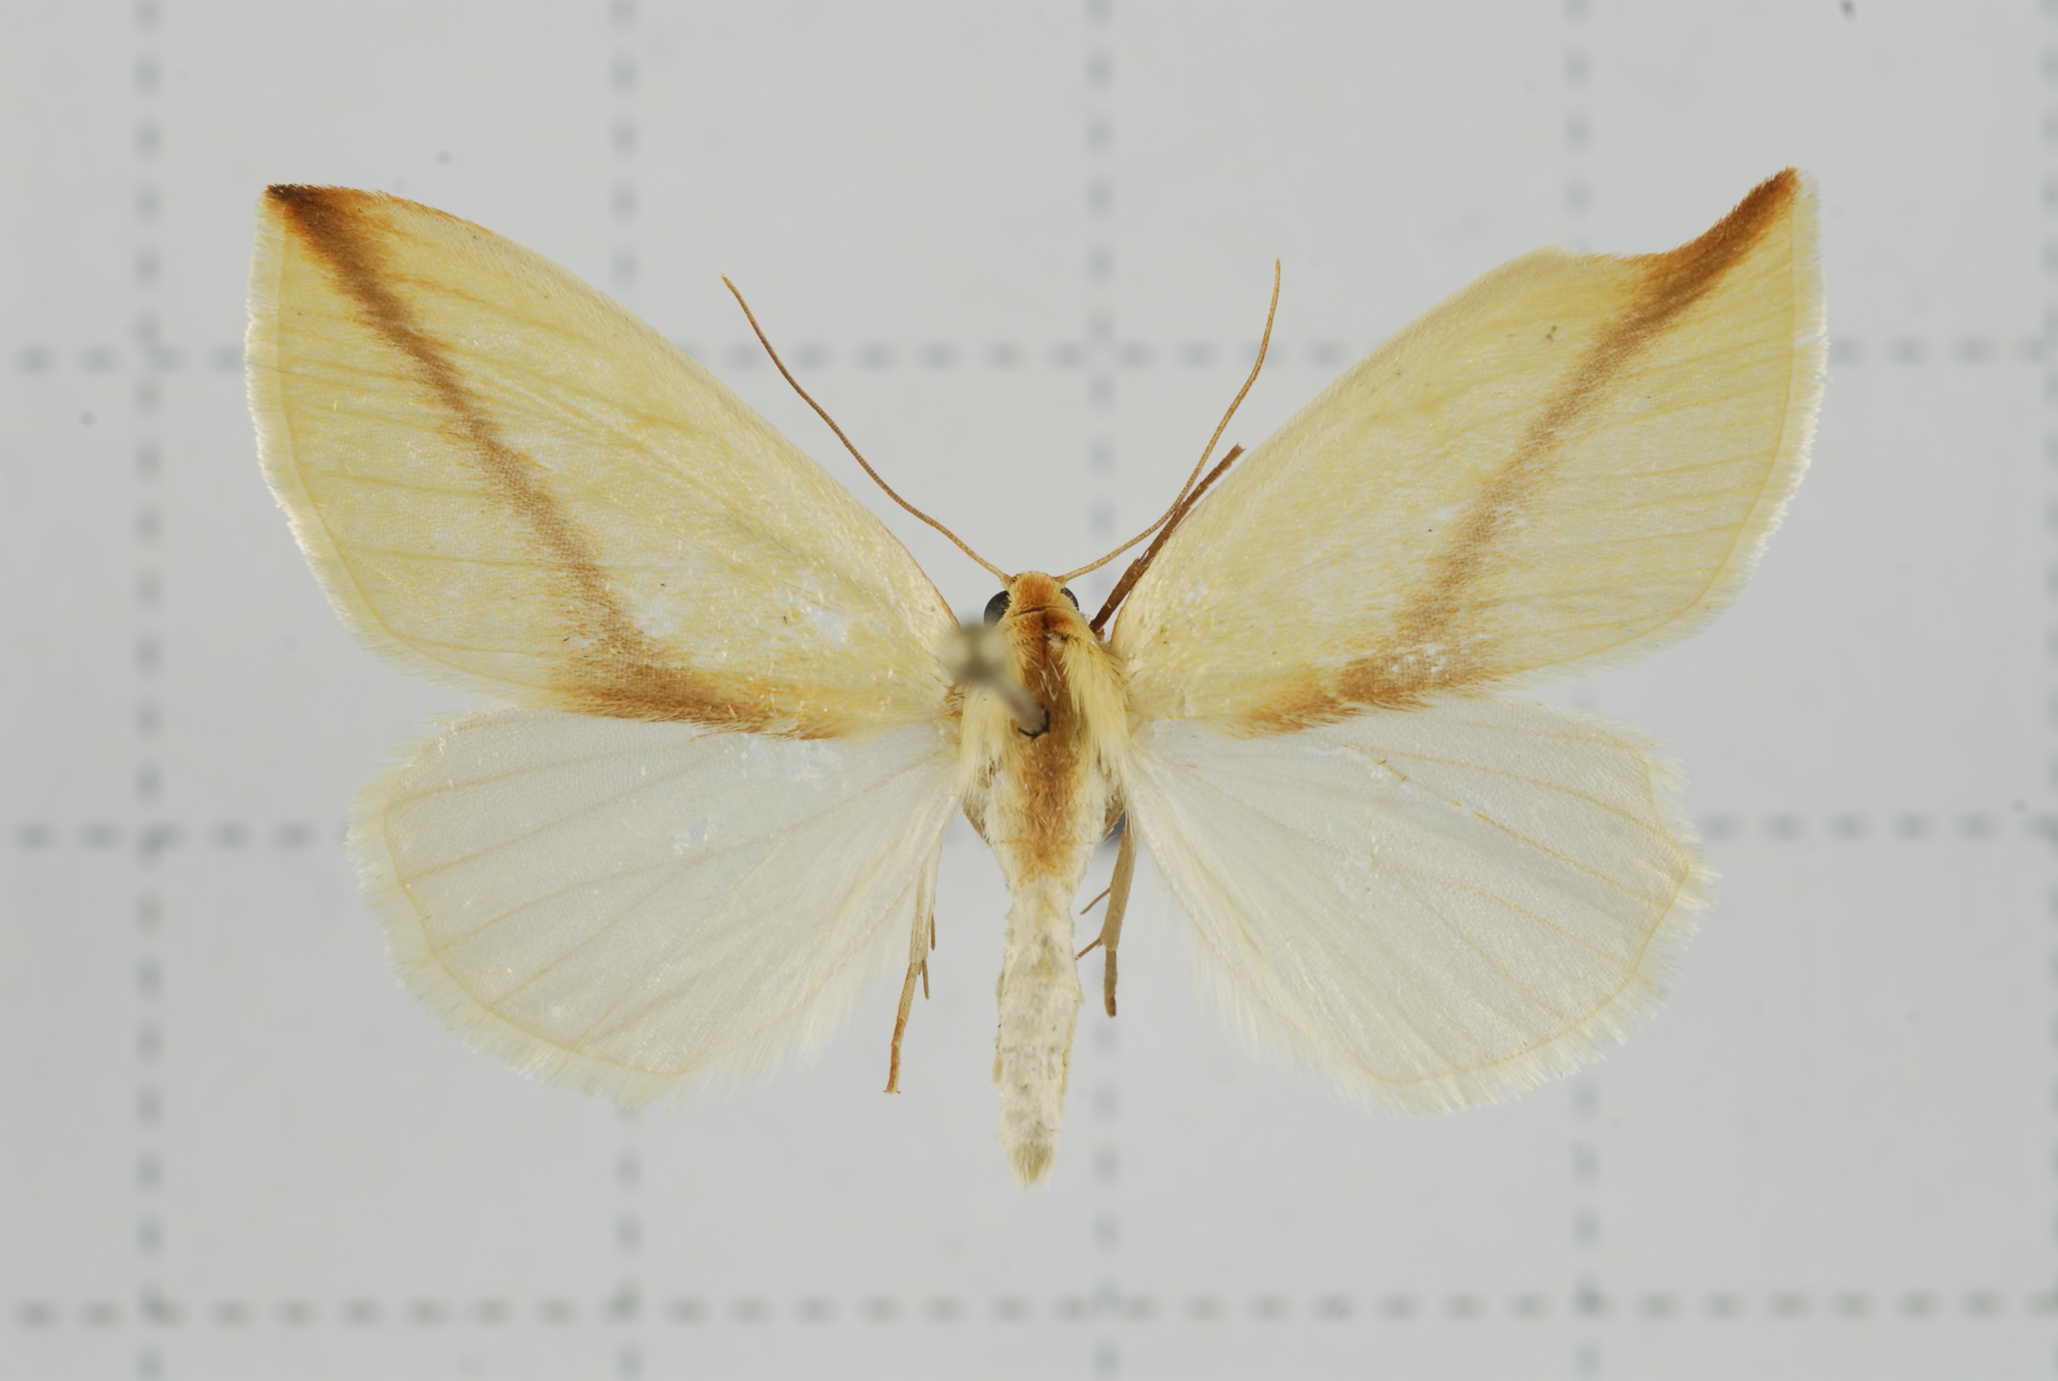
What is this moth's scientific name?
Parabapta obliqua
